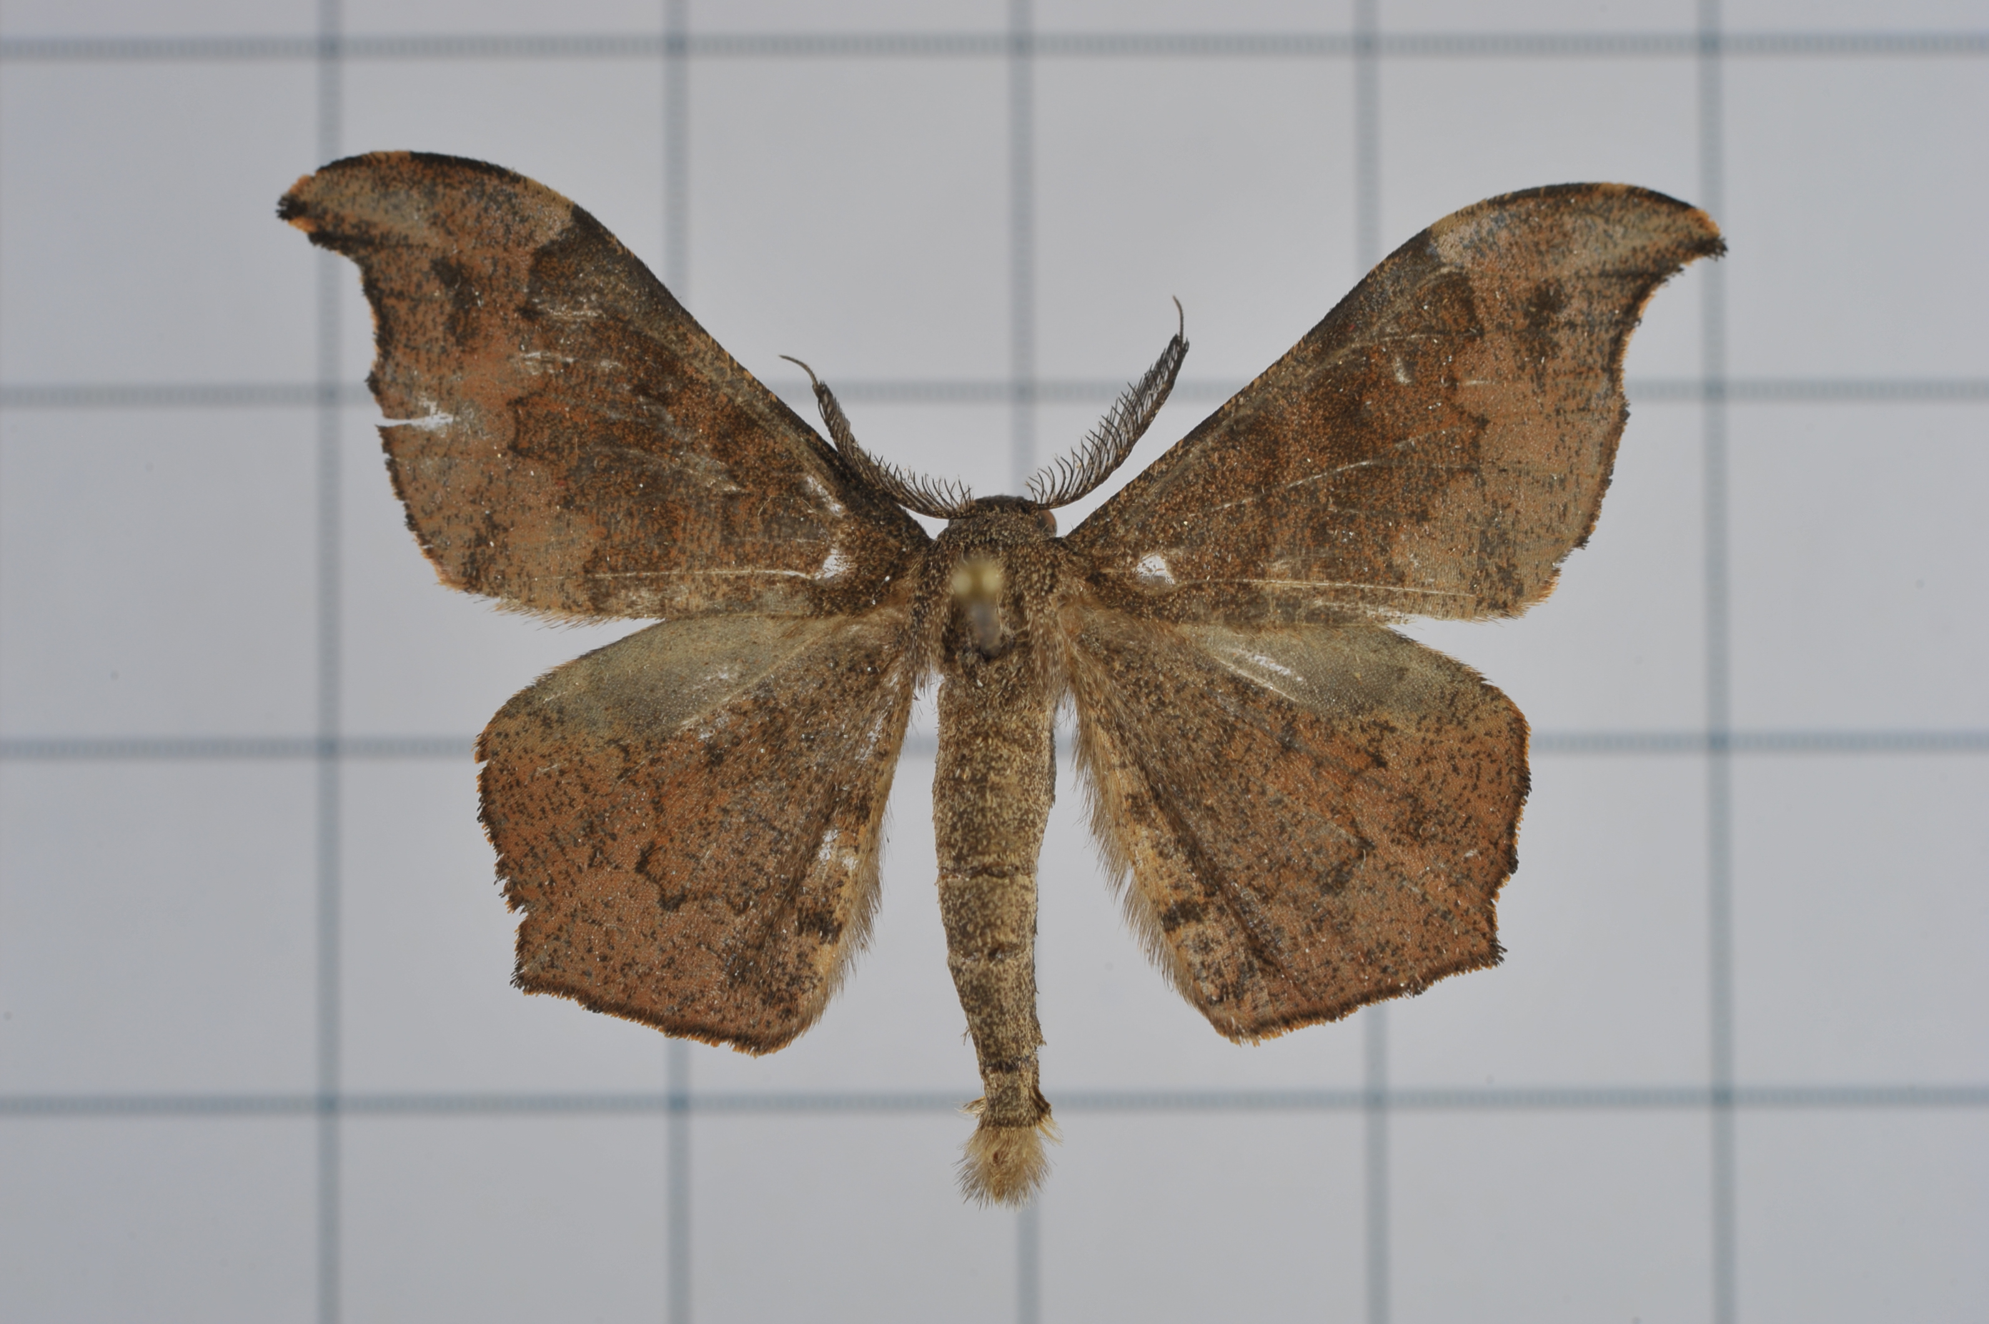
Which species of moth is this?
Hyposidra talaca talaca
